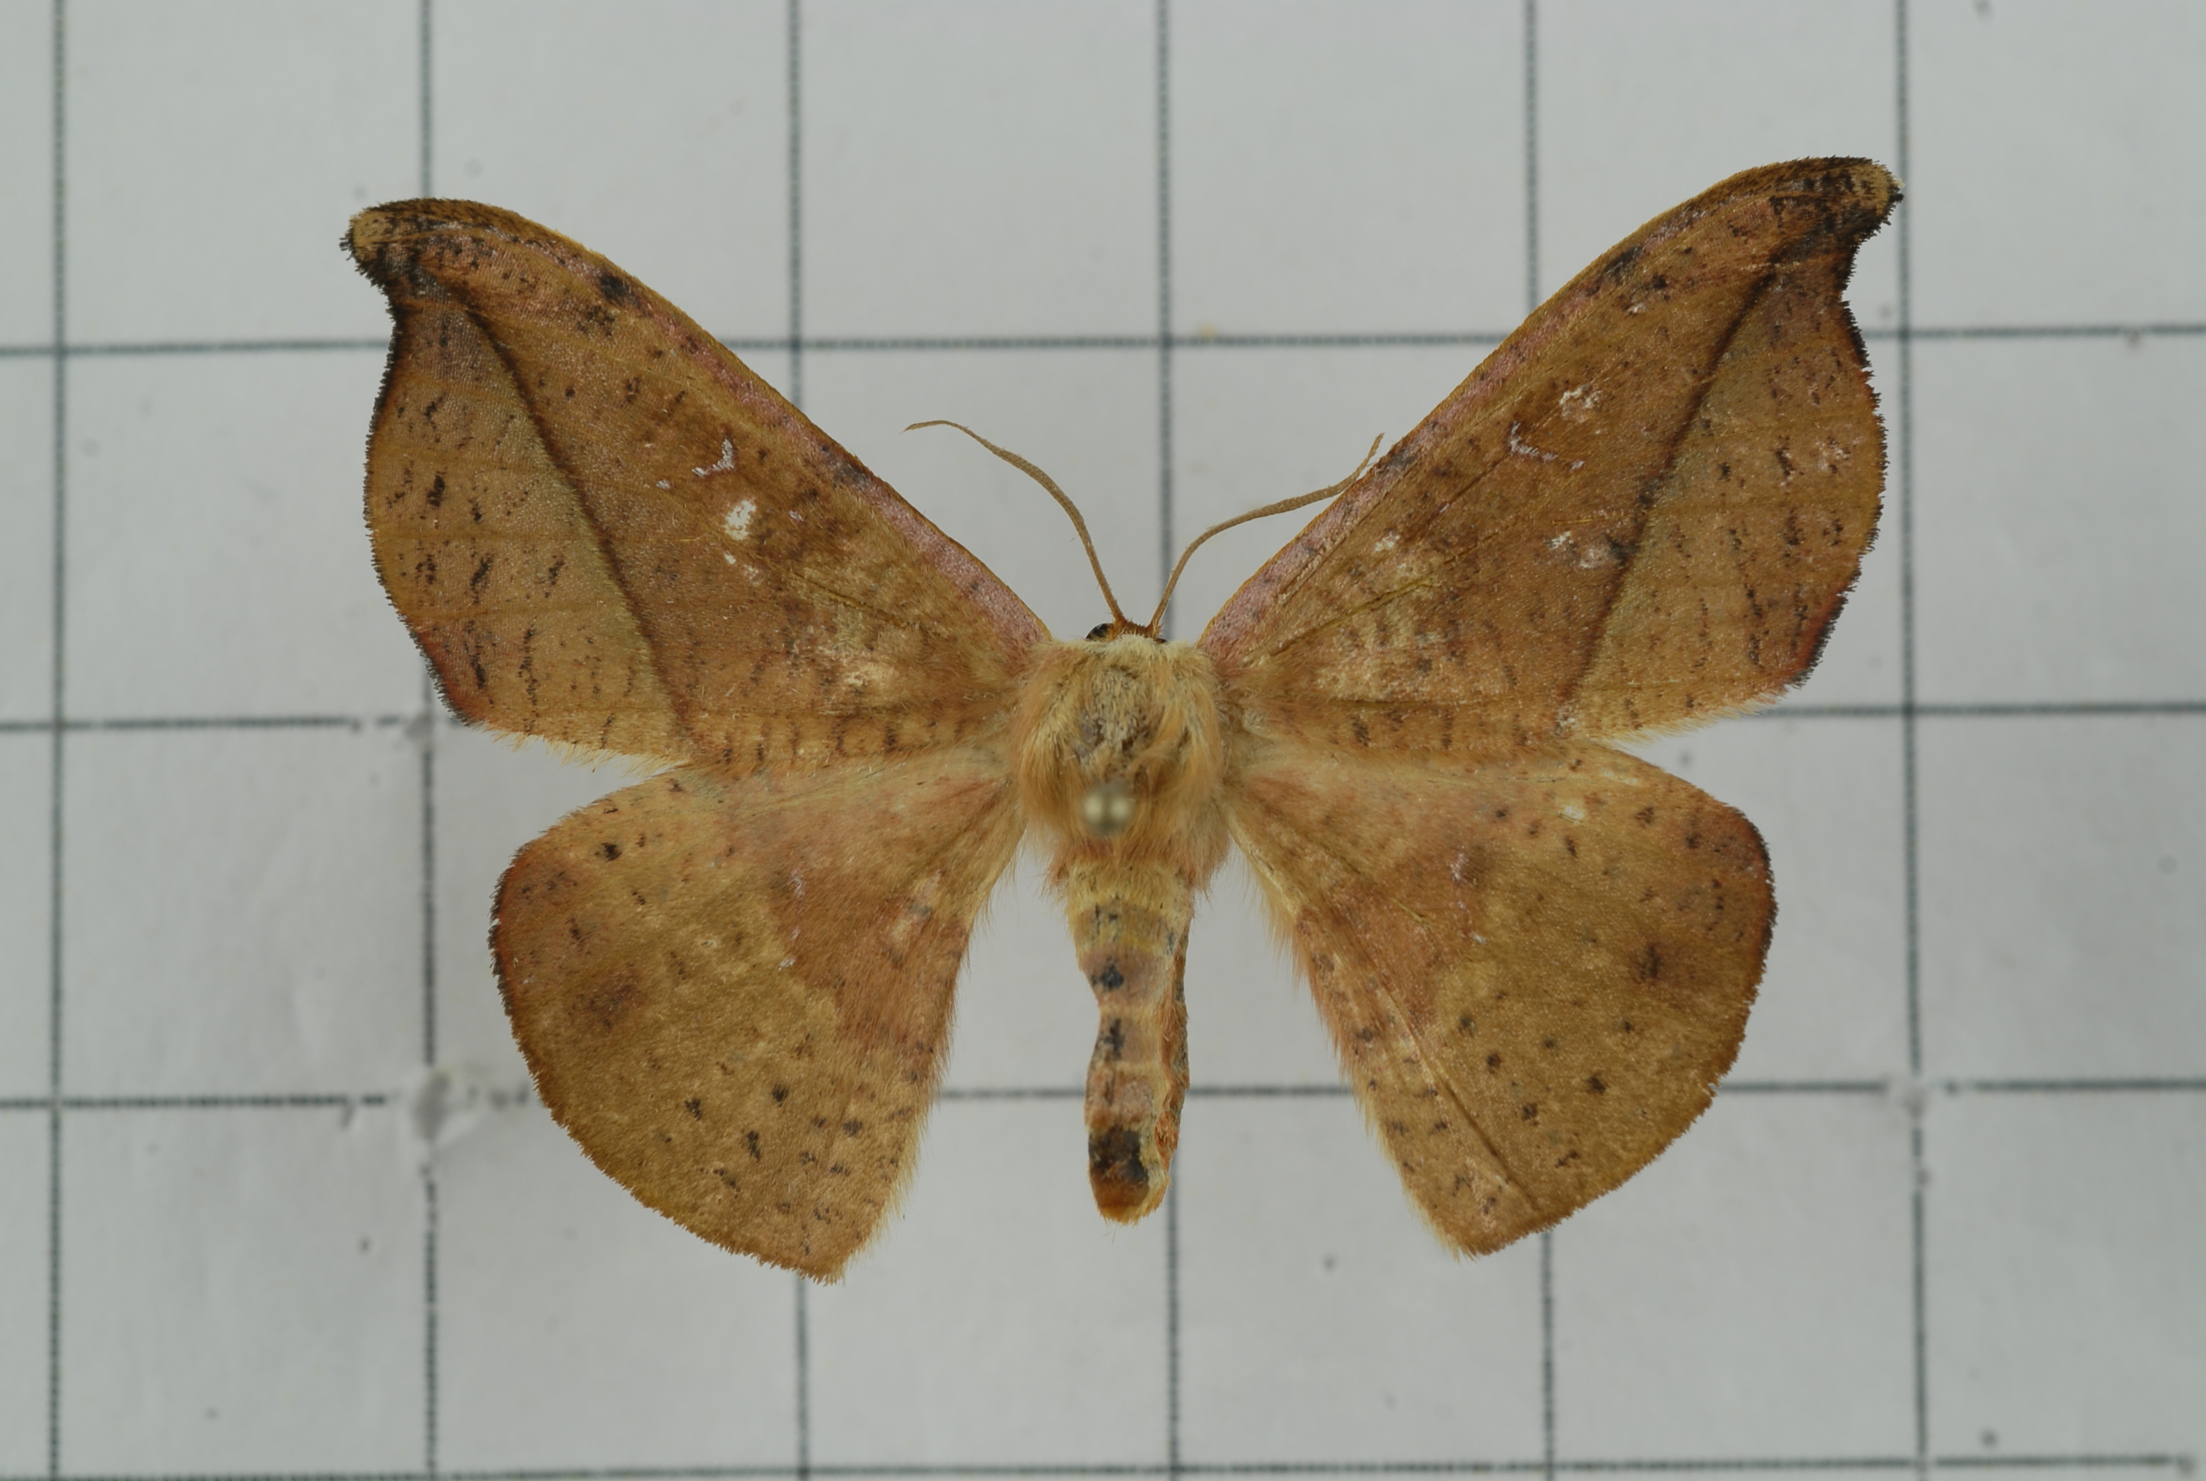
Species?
Oreta brunnea
